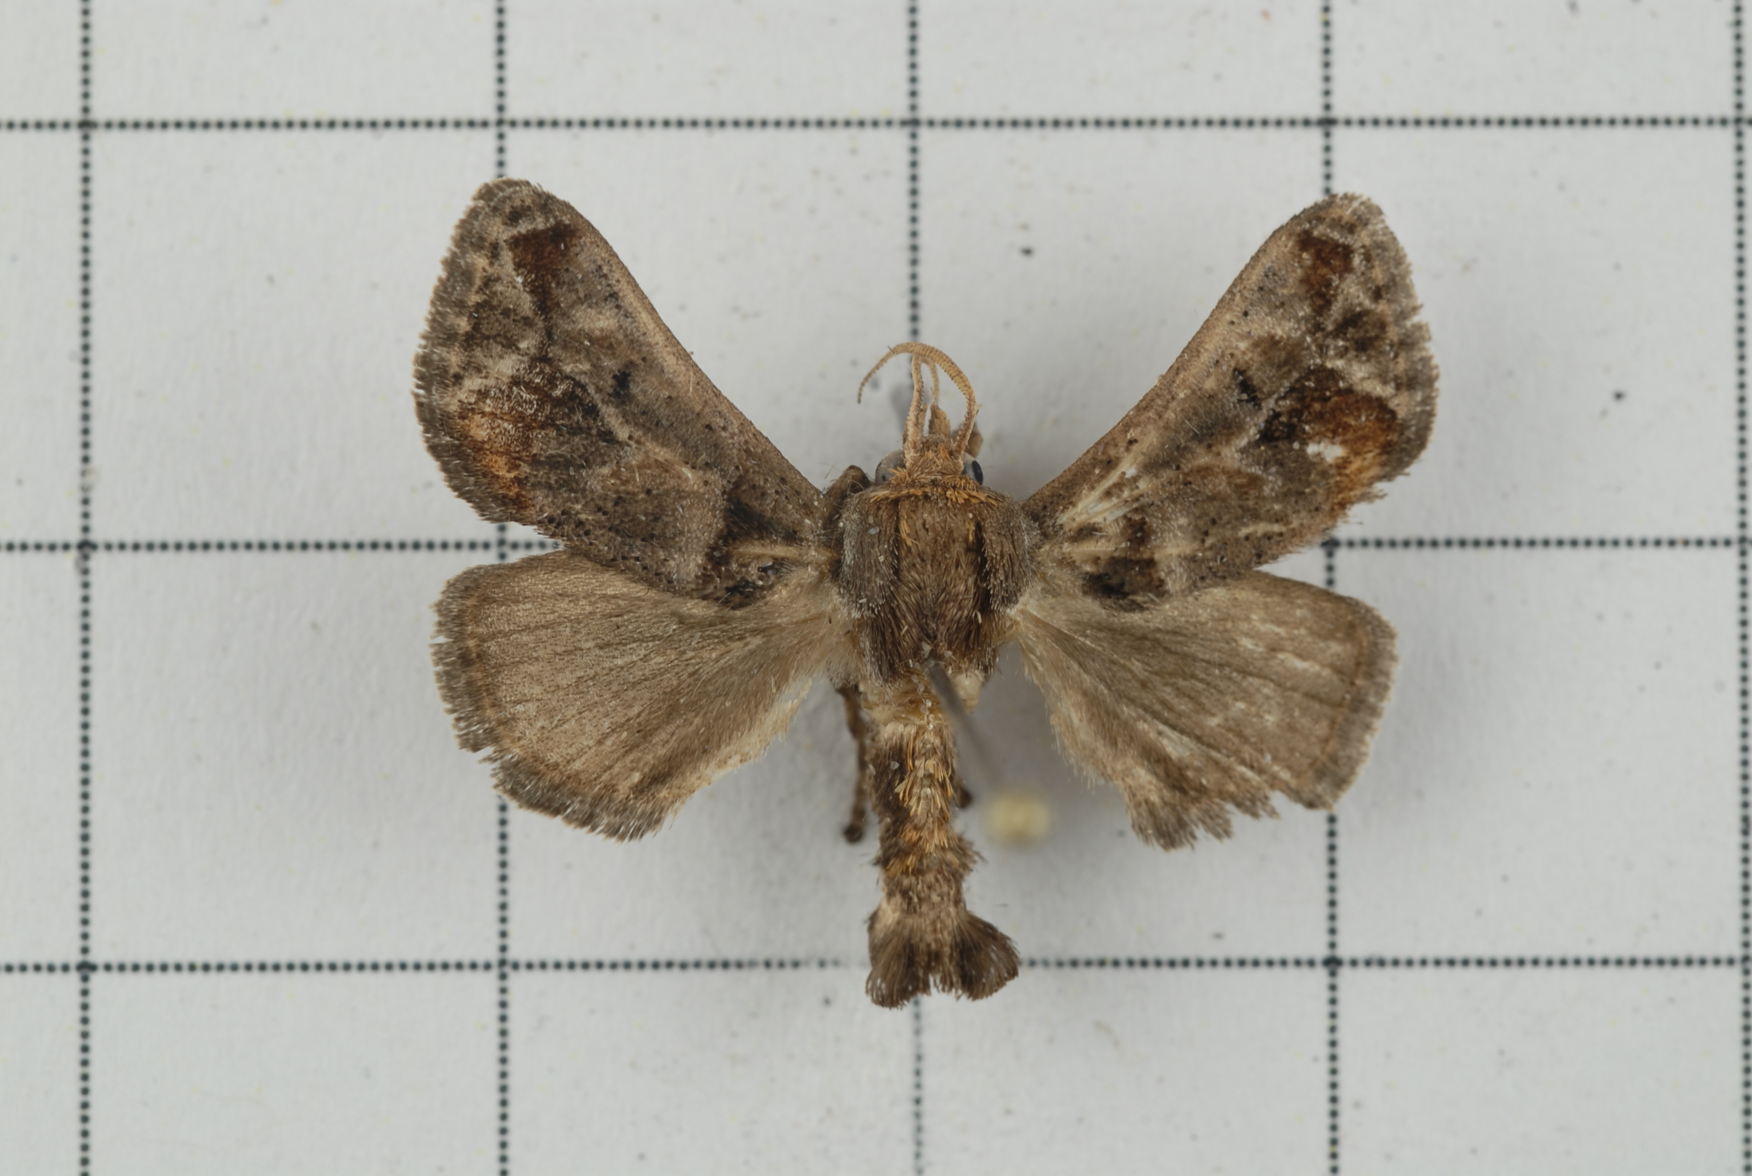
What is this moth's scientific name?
Phlossa conjuncta
